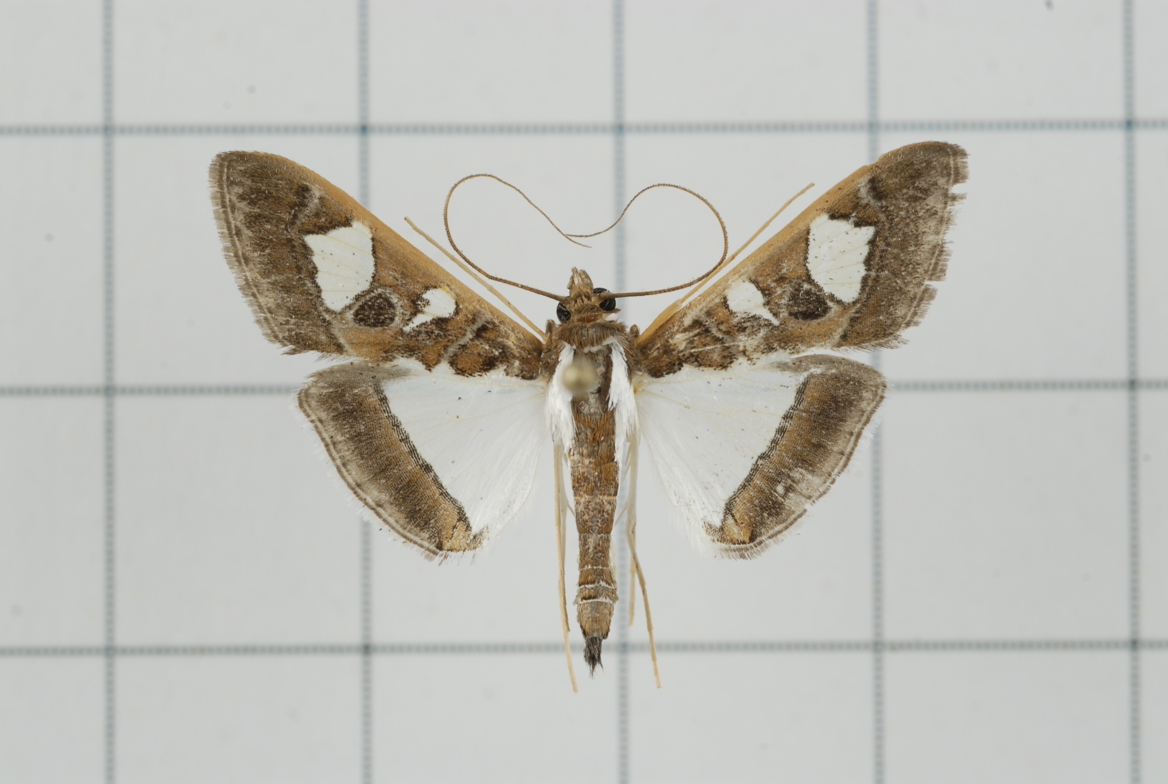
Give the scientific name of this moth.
Glyphodes bivitralis
